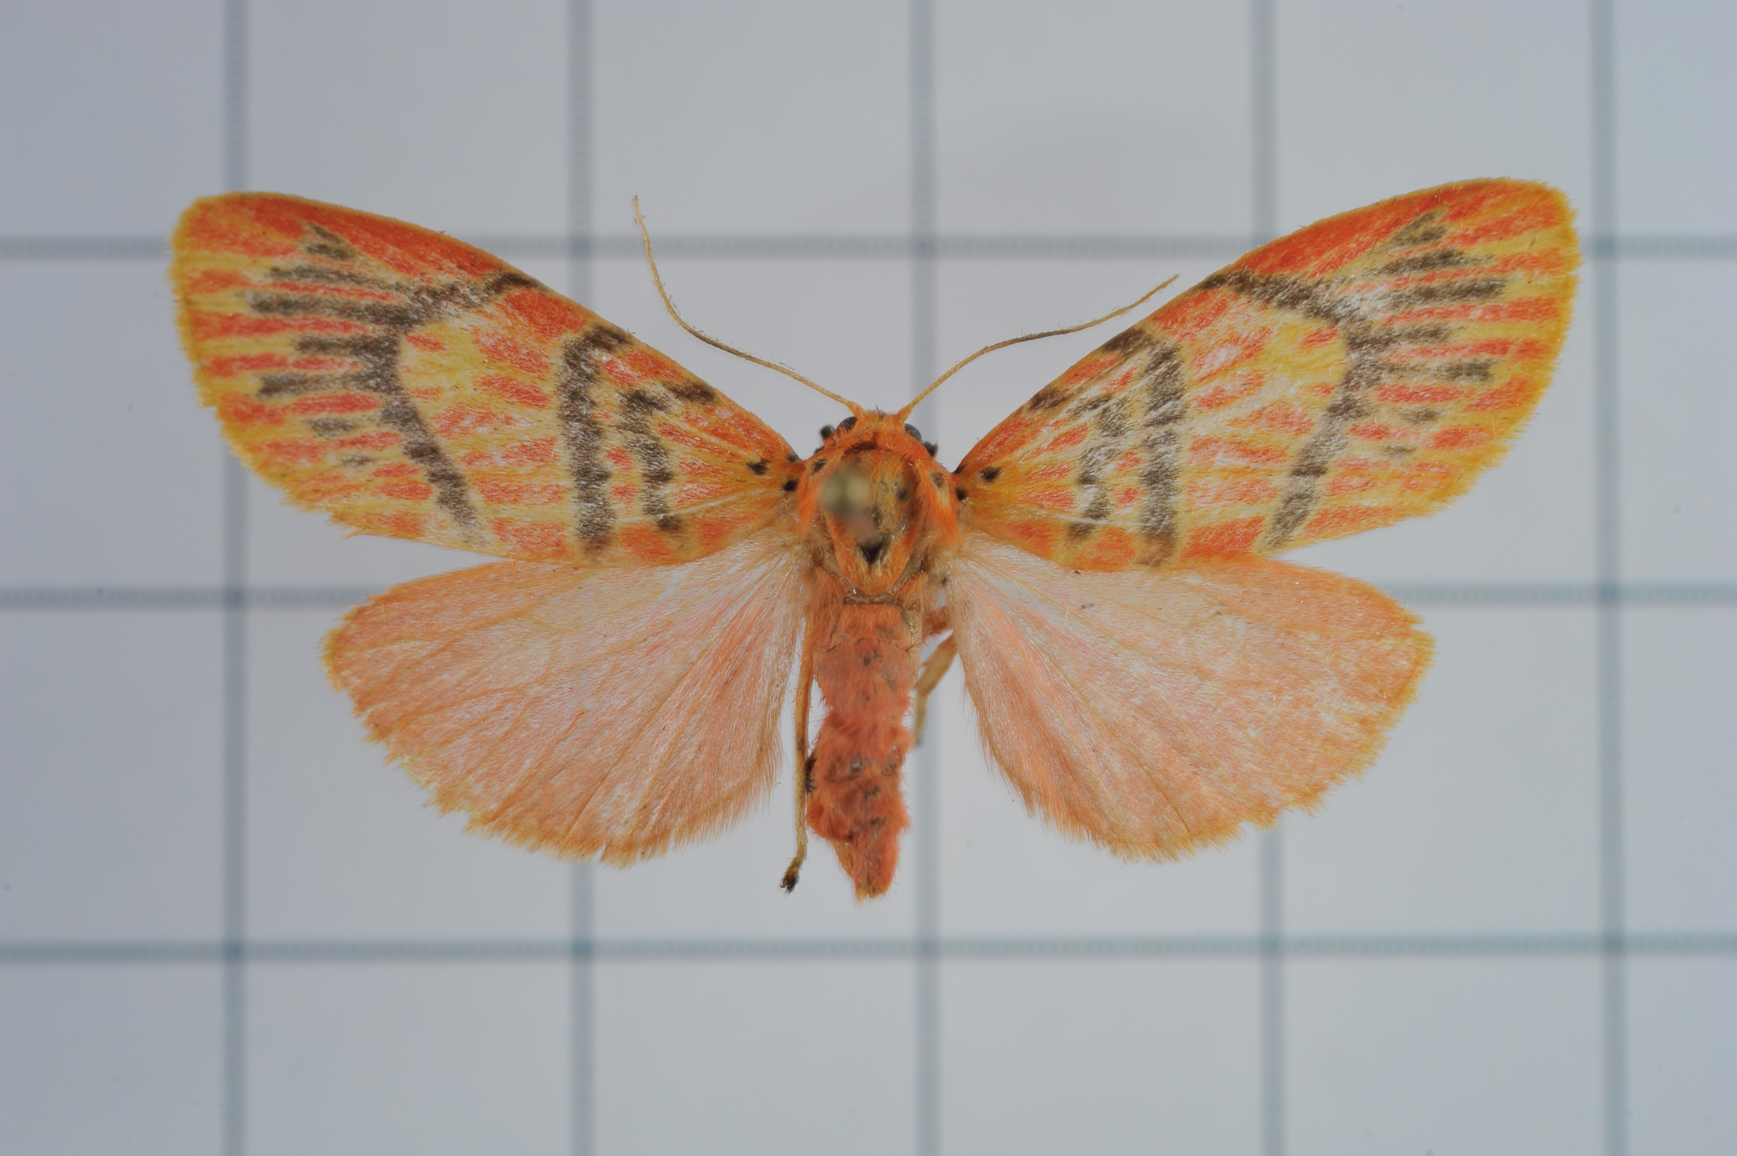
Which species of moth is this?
Barsine sauteri
